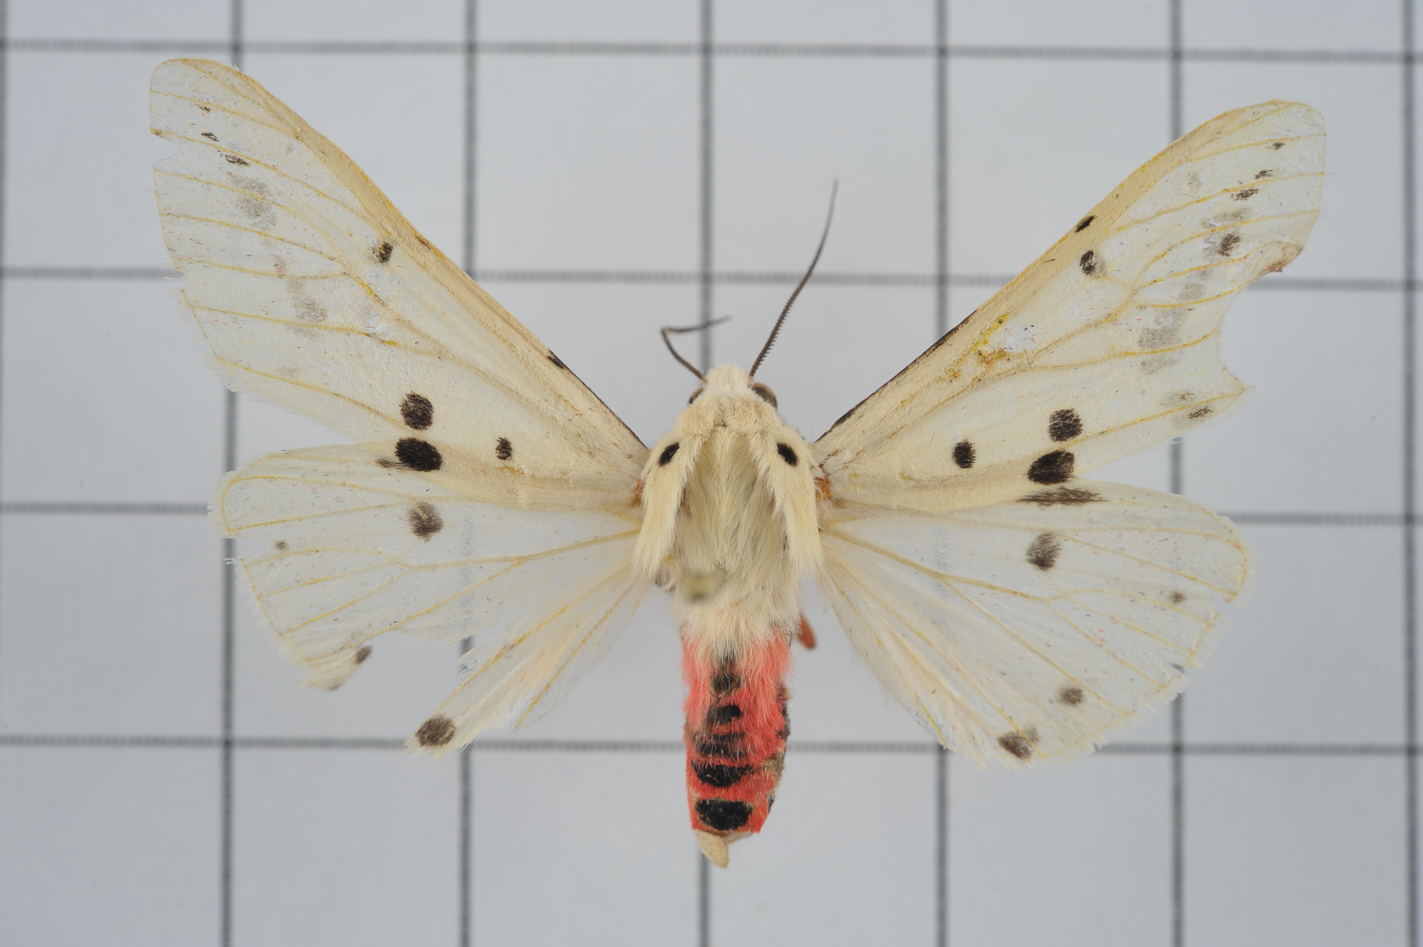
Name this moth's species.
Spilarctia alba kikuchii
